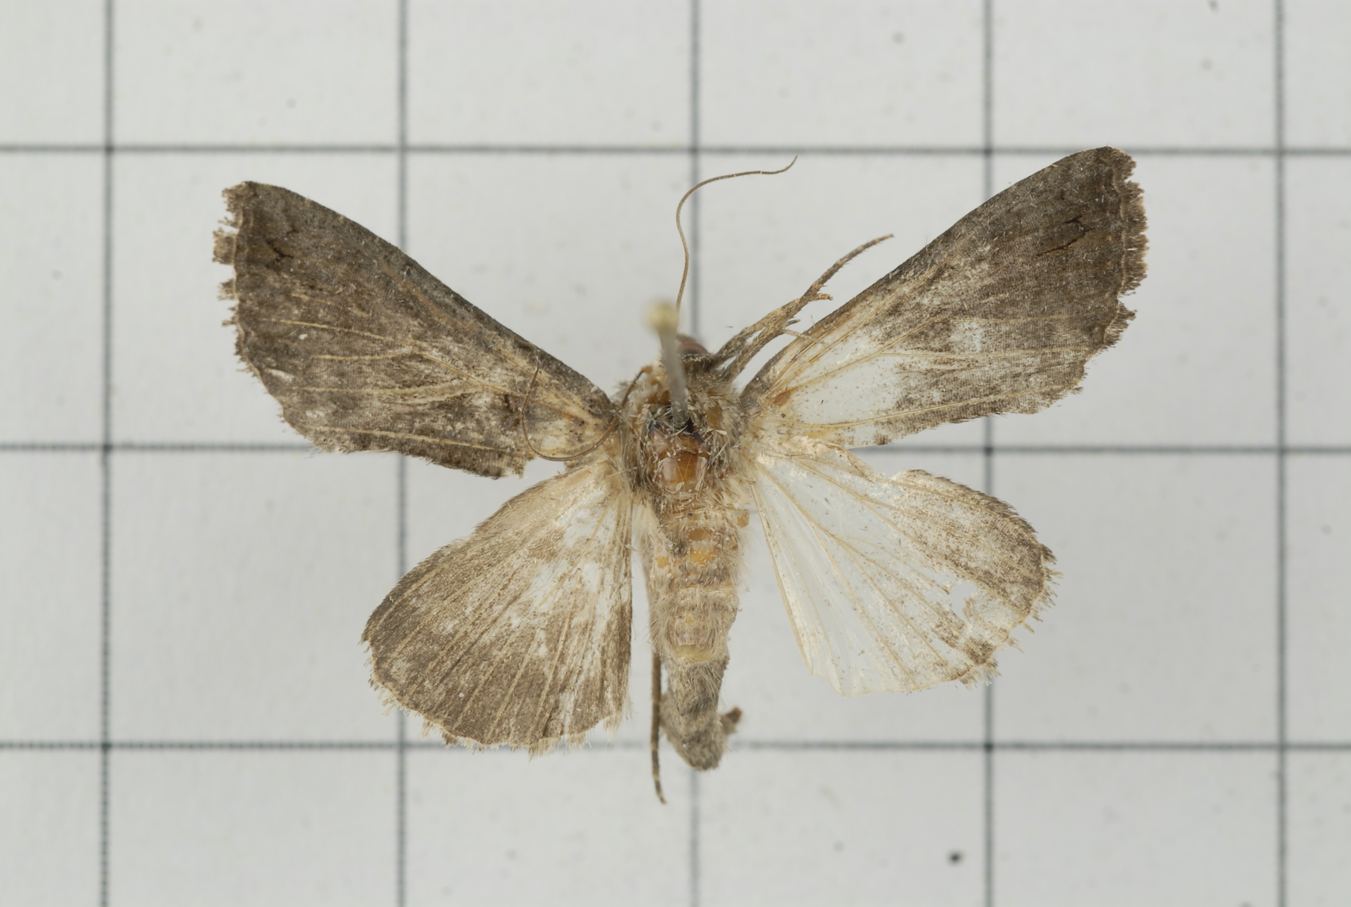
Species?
Ctenoplusia albostriata
